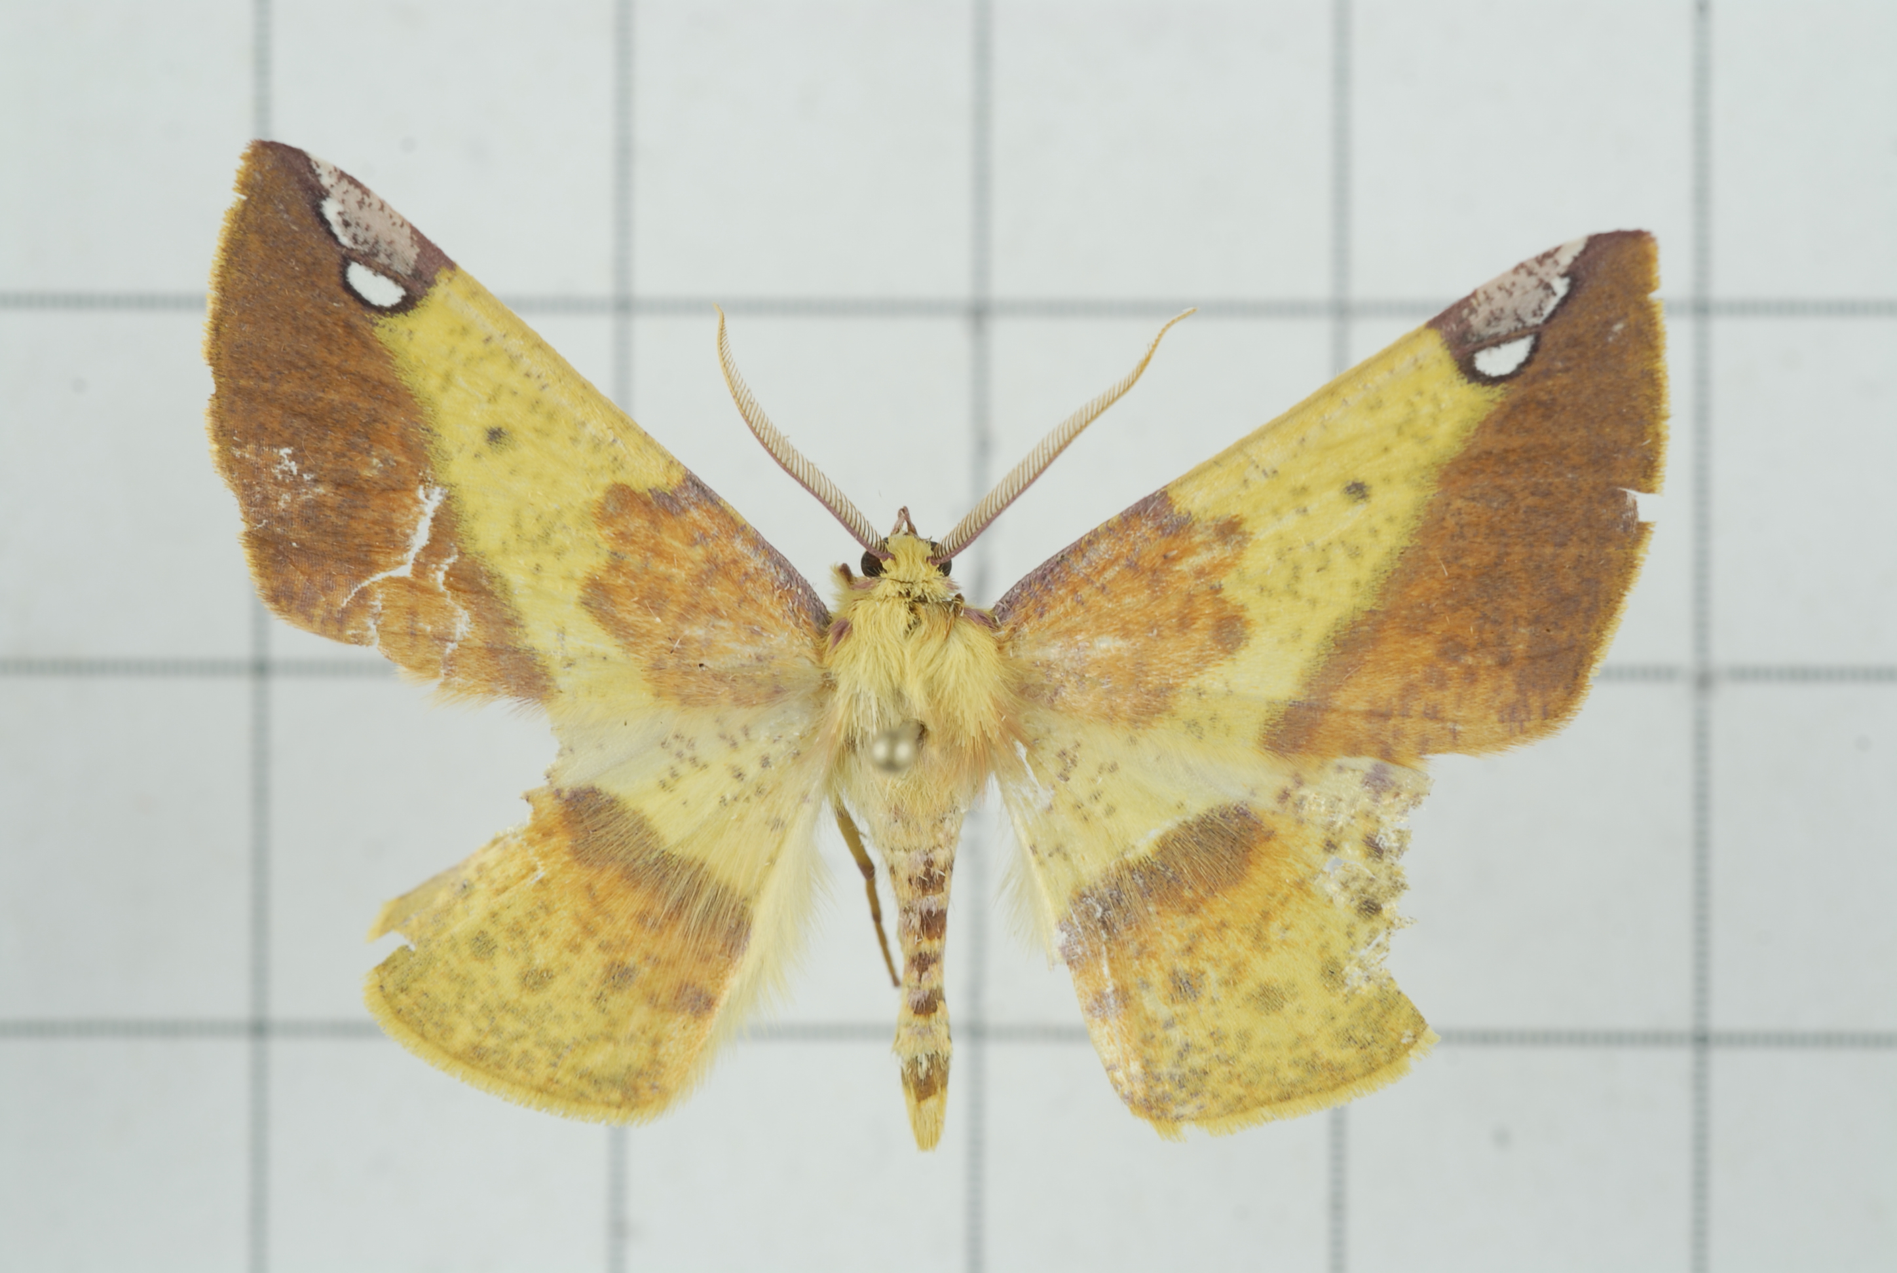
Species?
Pseudomiza aurata
